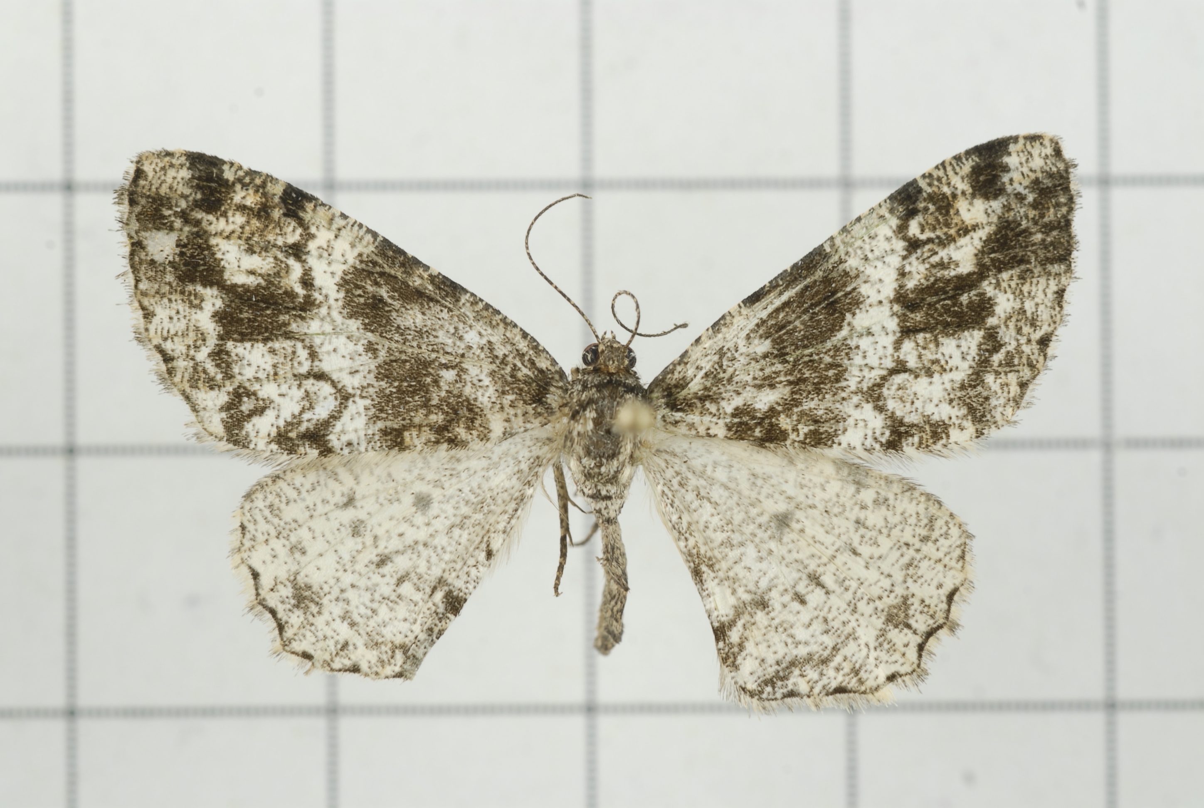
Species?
Deileptenia rimosaria
